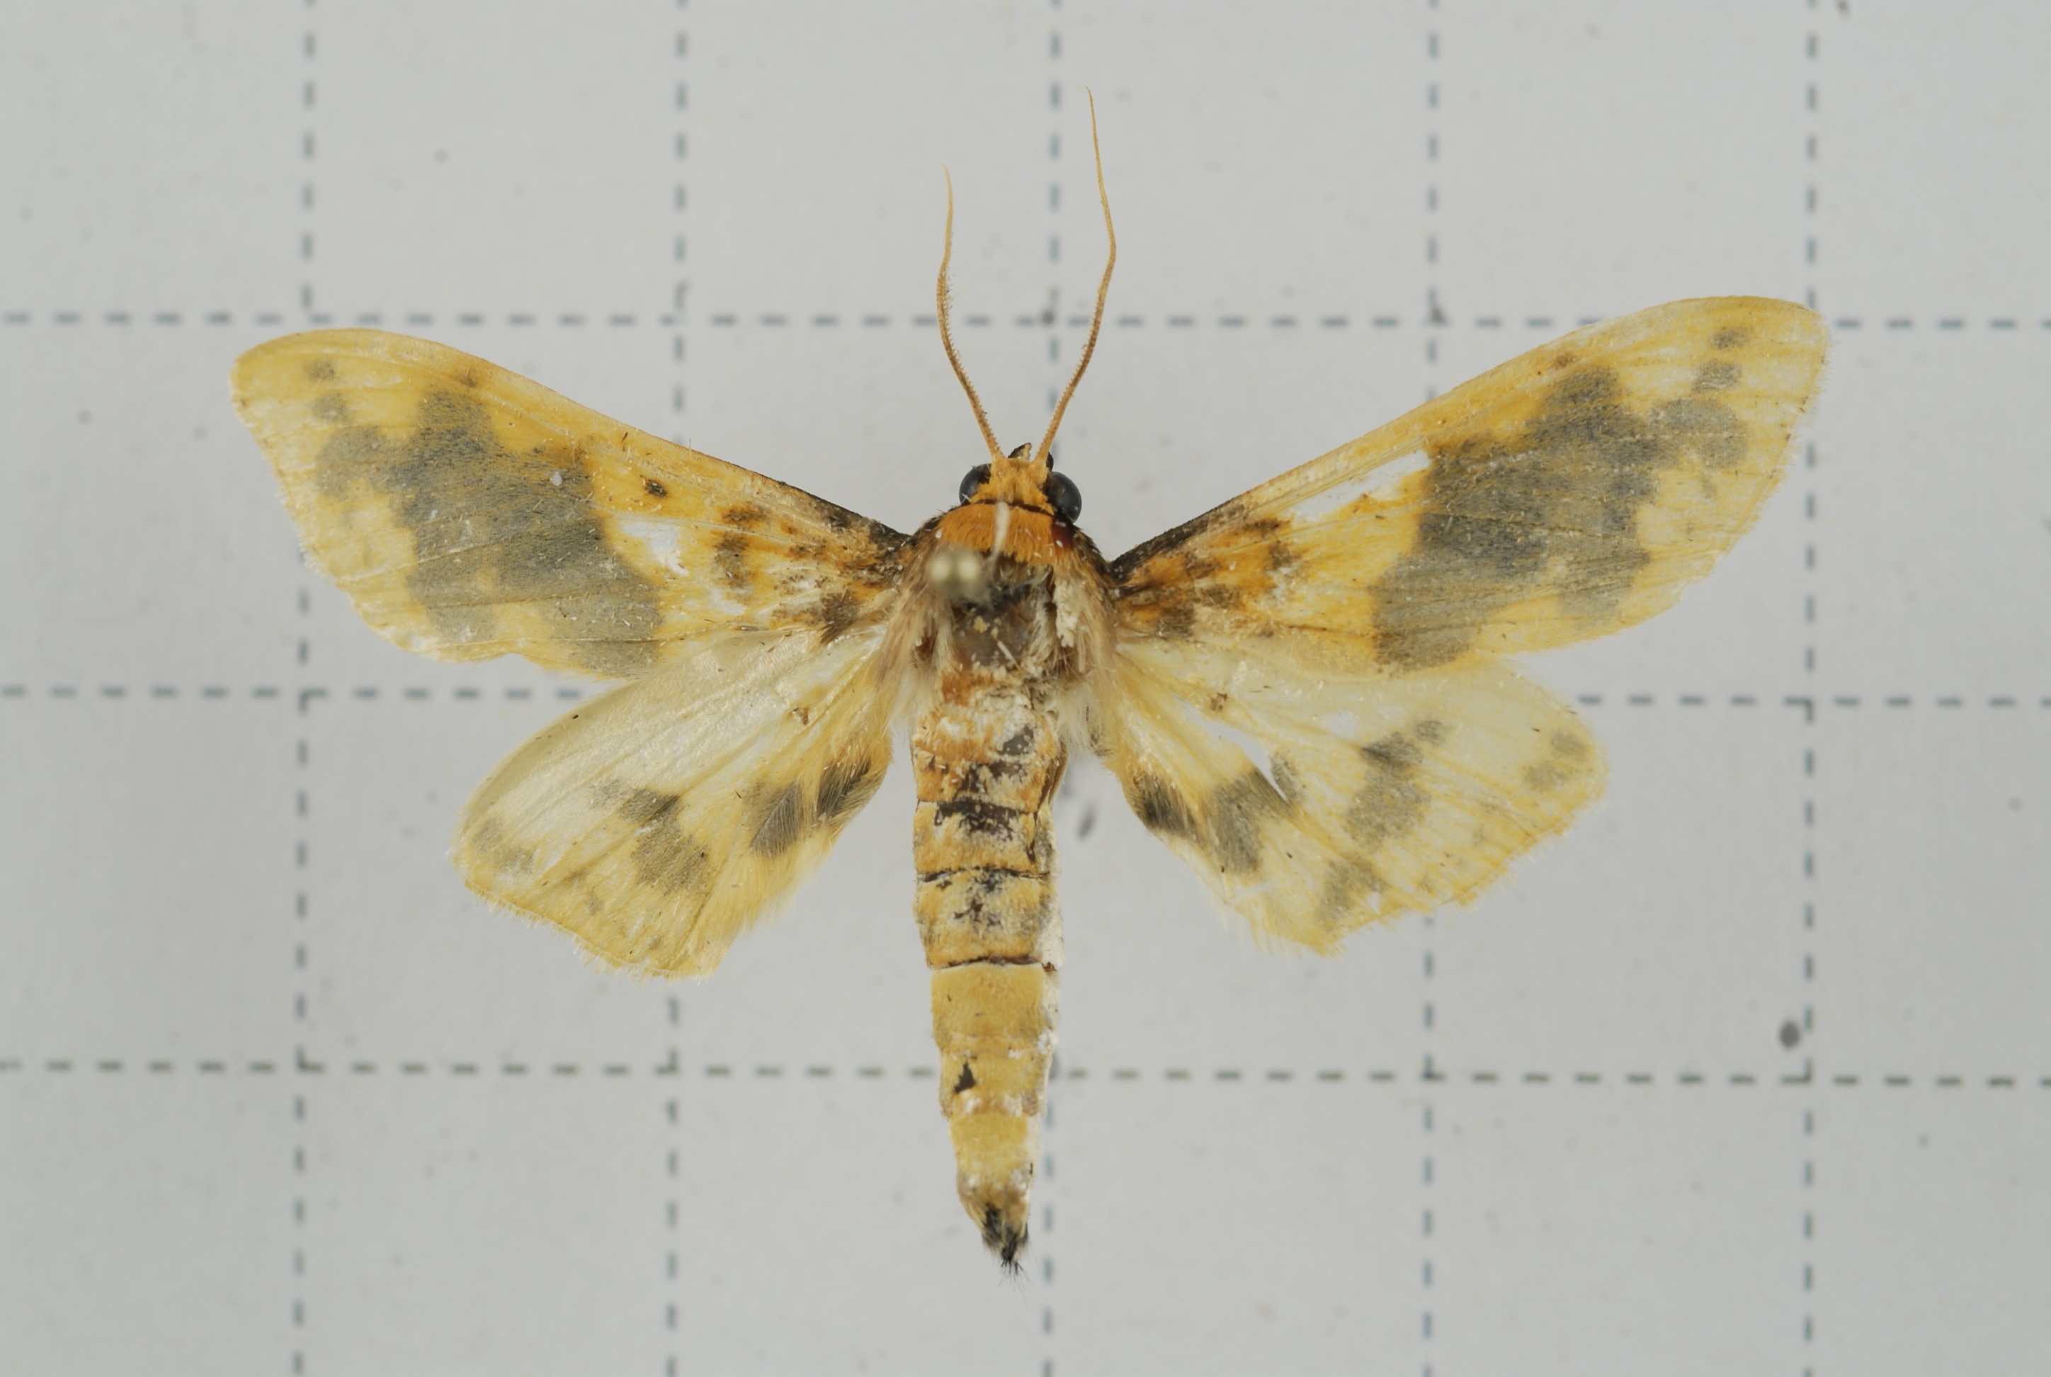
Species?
Pachynoa thoosalis
